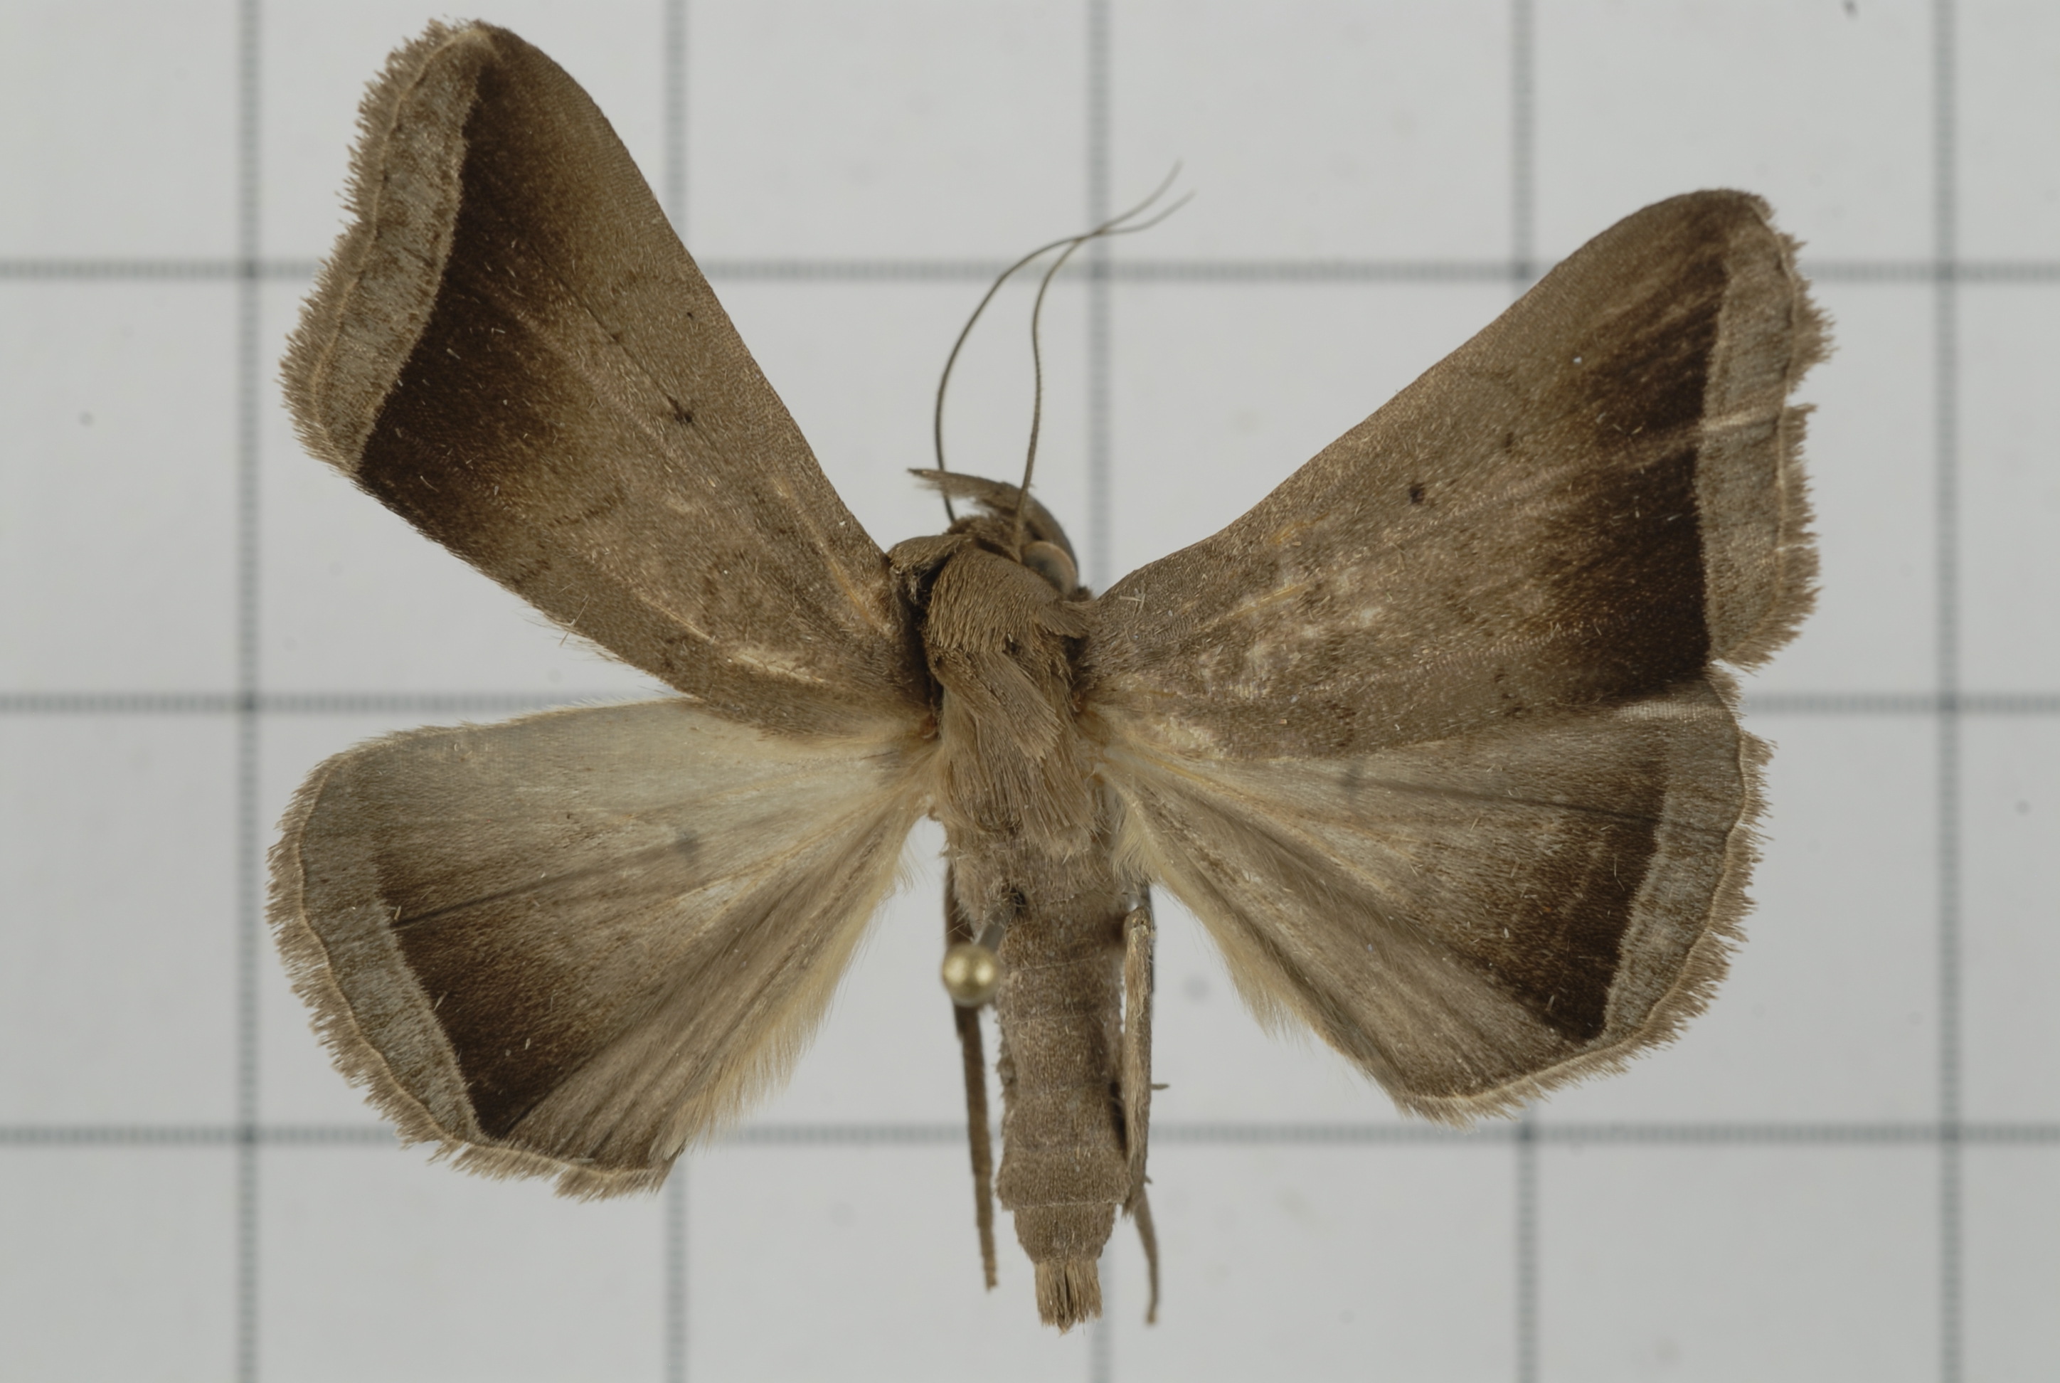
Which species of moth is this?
Simplicia bimarginata
